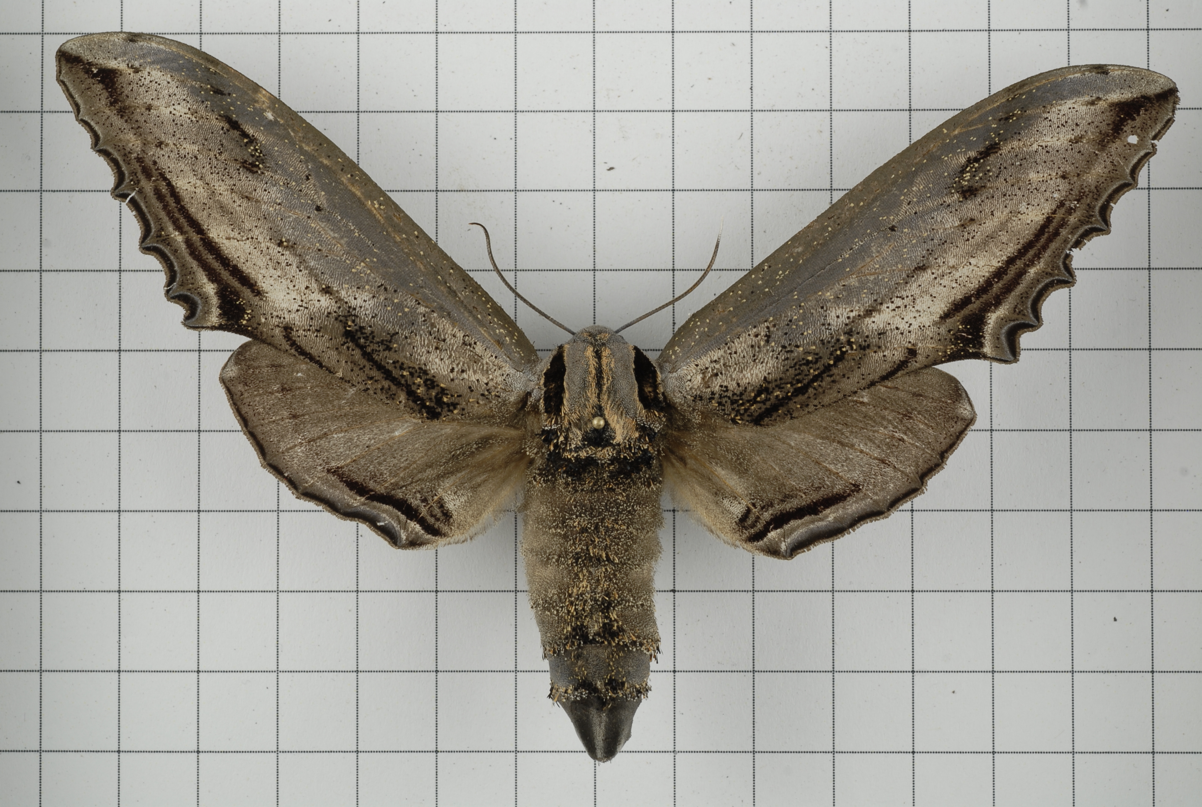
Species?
Langia zenzeroides formosana
